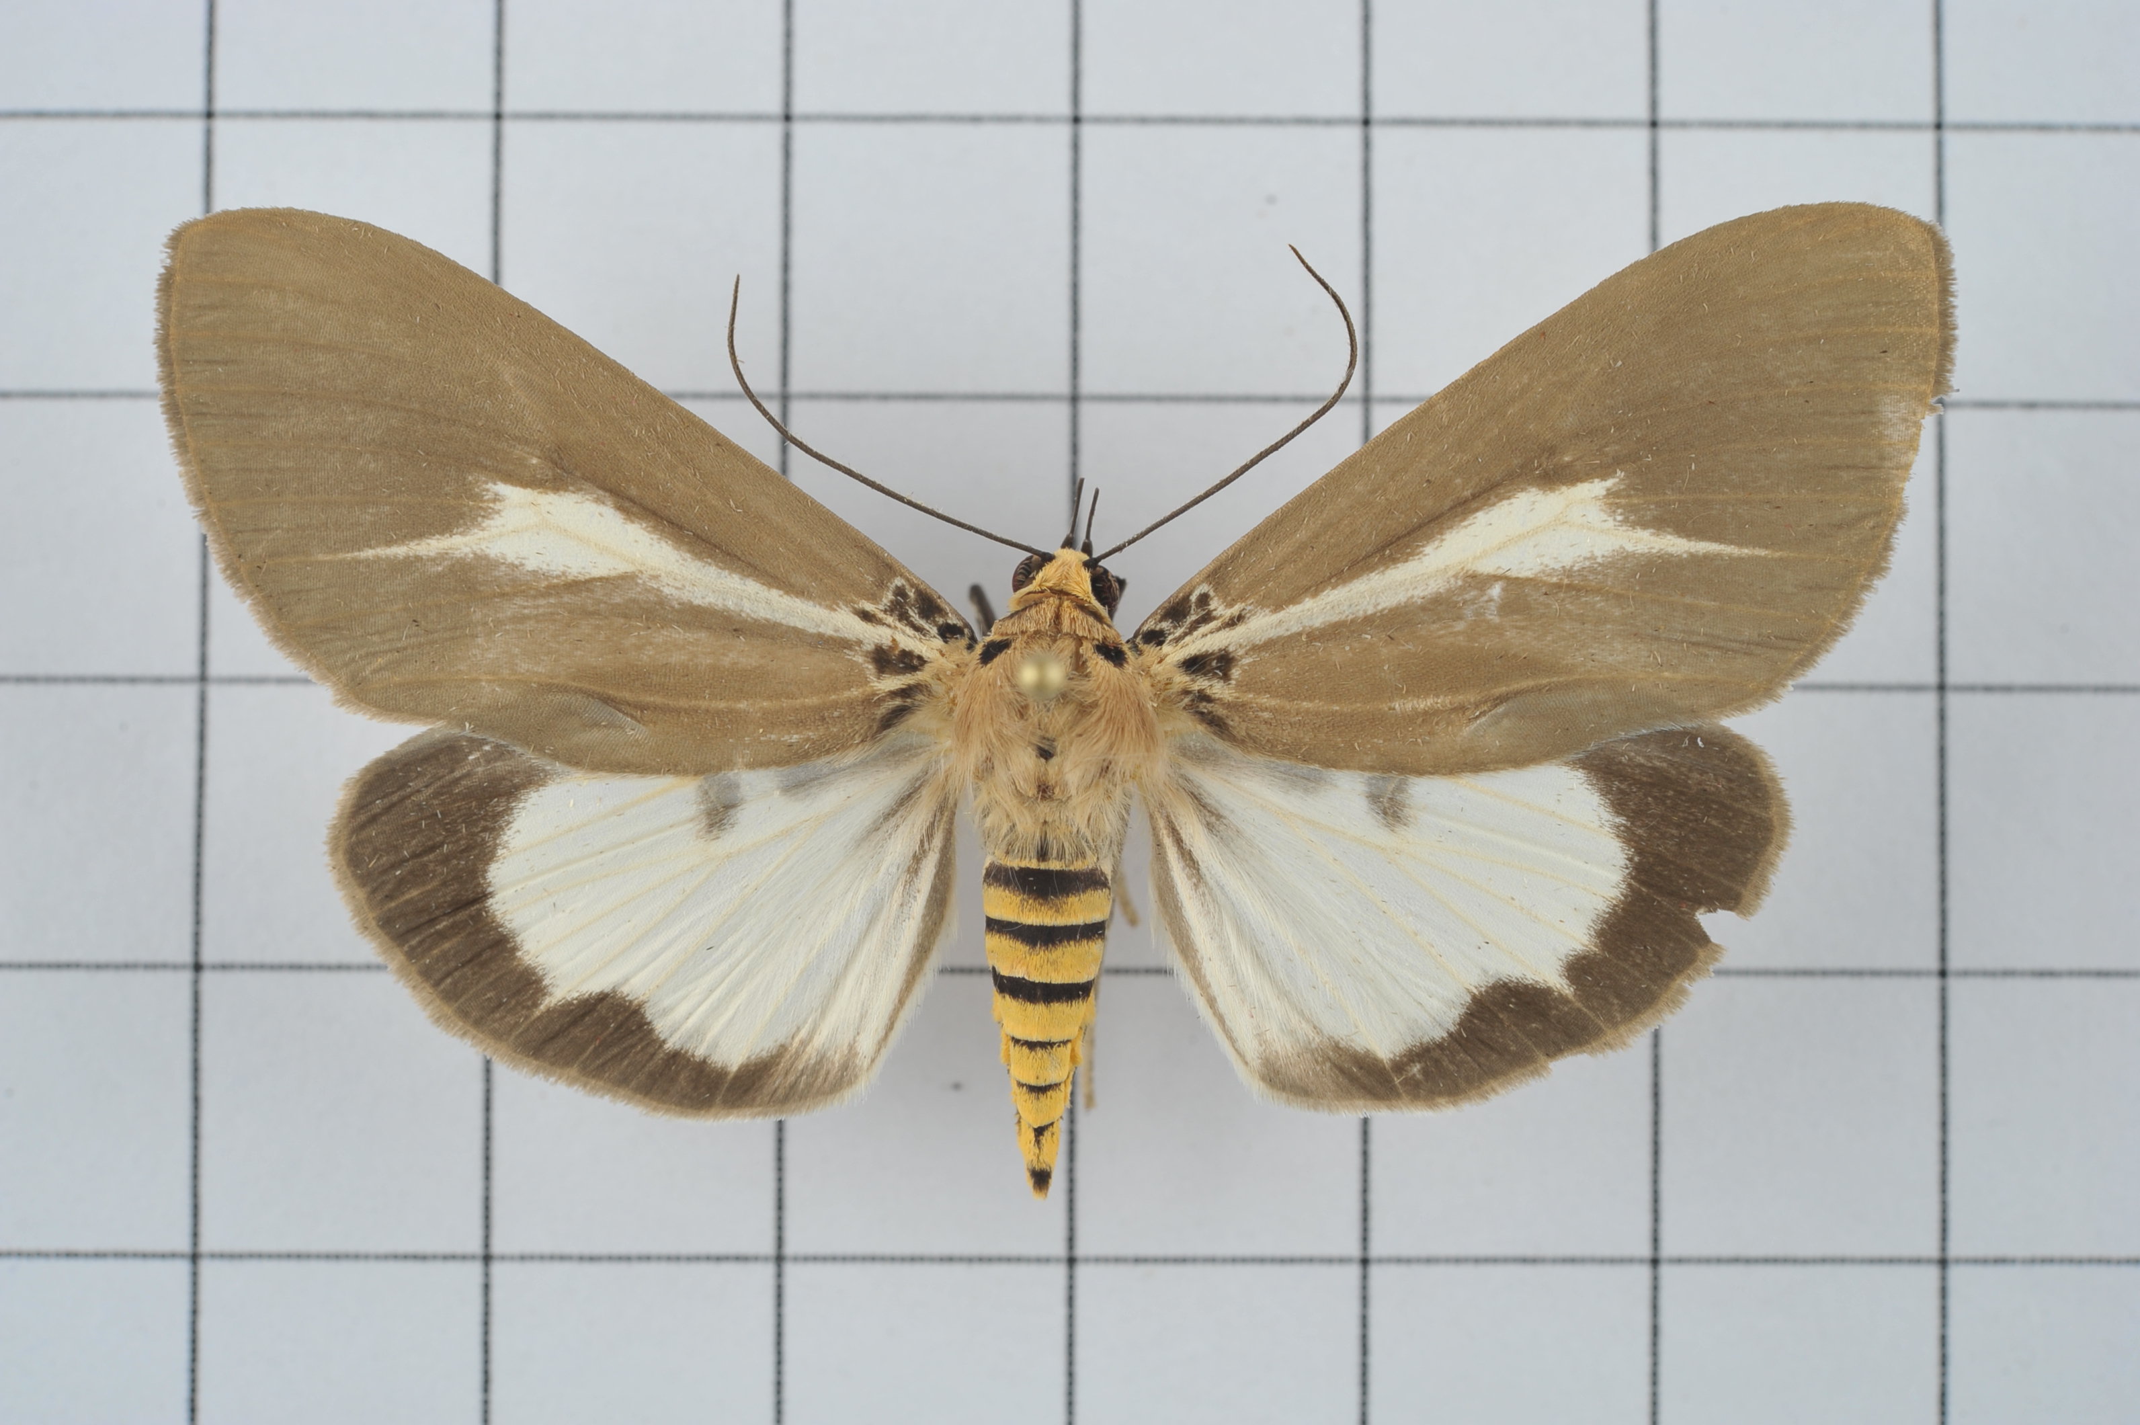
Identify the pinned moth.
Asota heliconia zebrina
